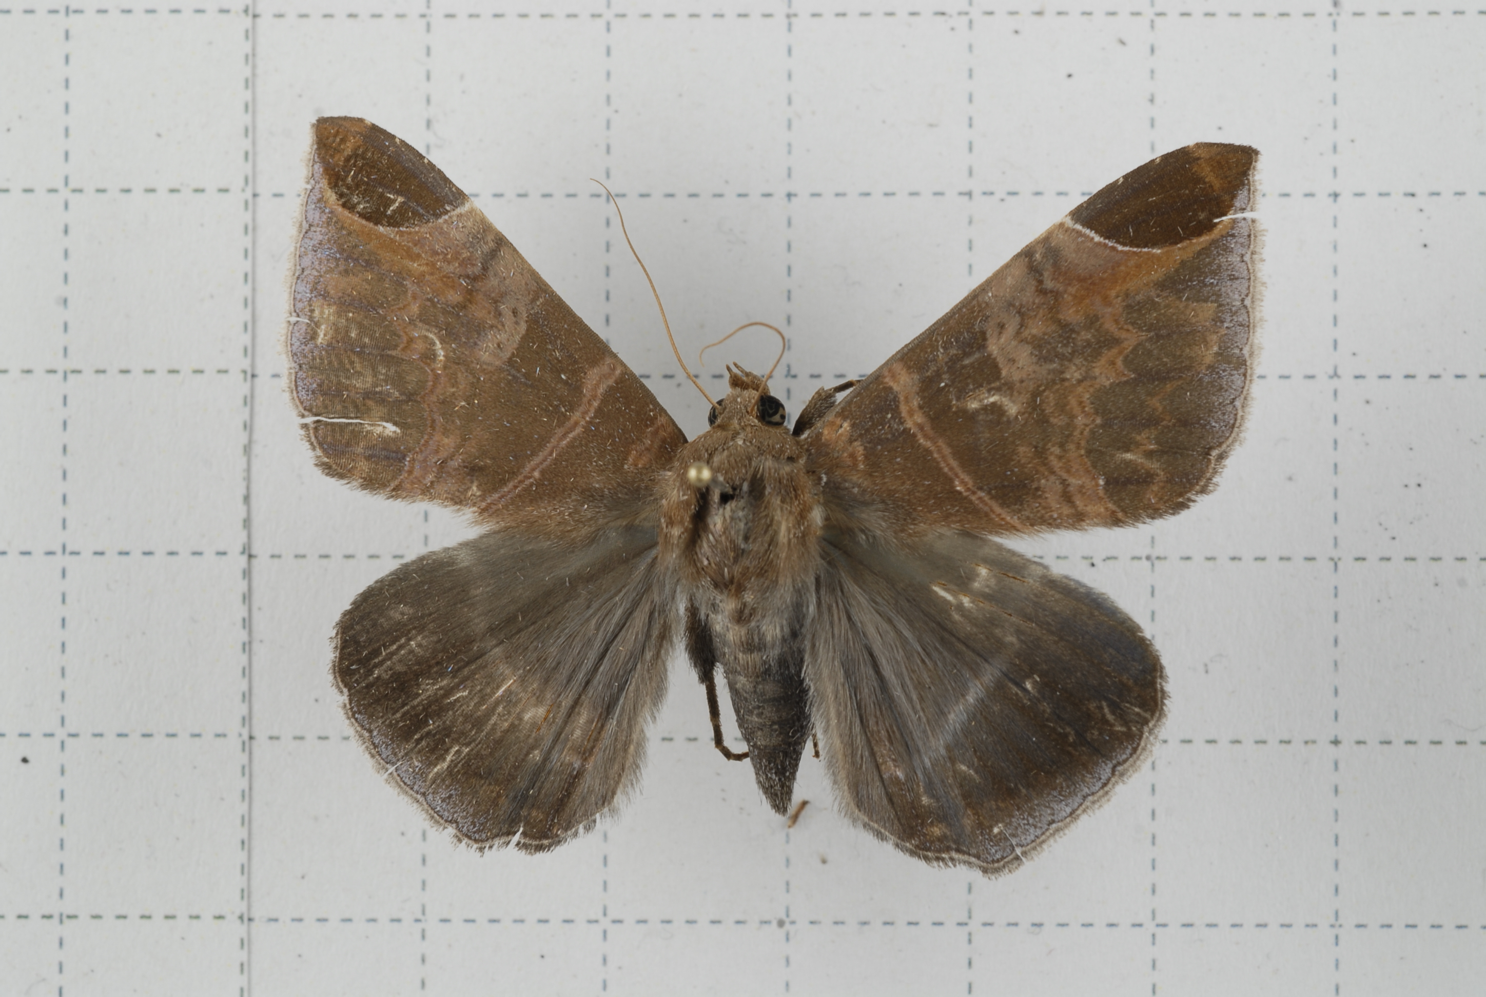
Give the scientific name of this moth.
Pindara illibata
